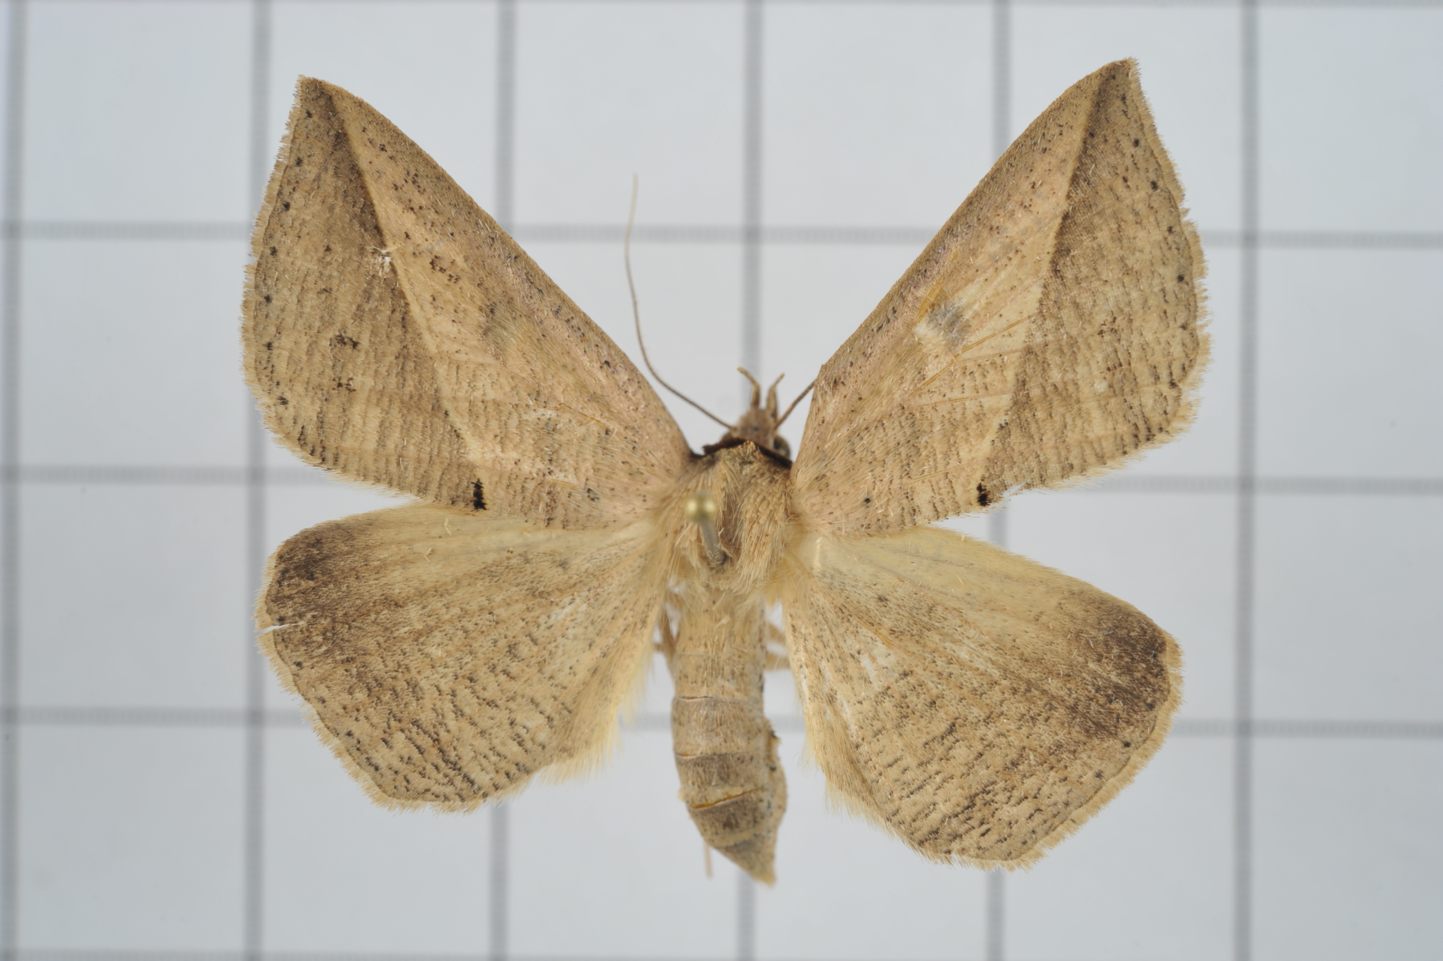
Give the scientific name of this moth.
Dierna strigata
